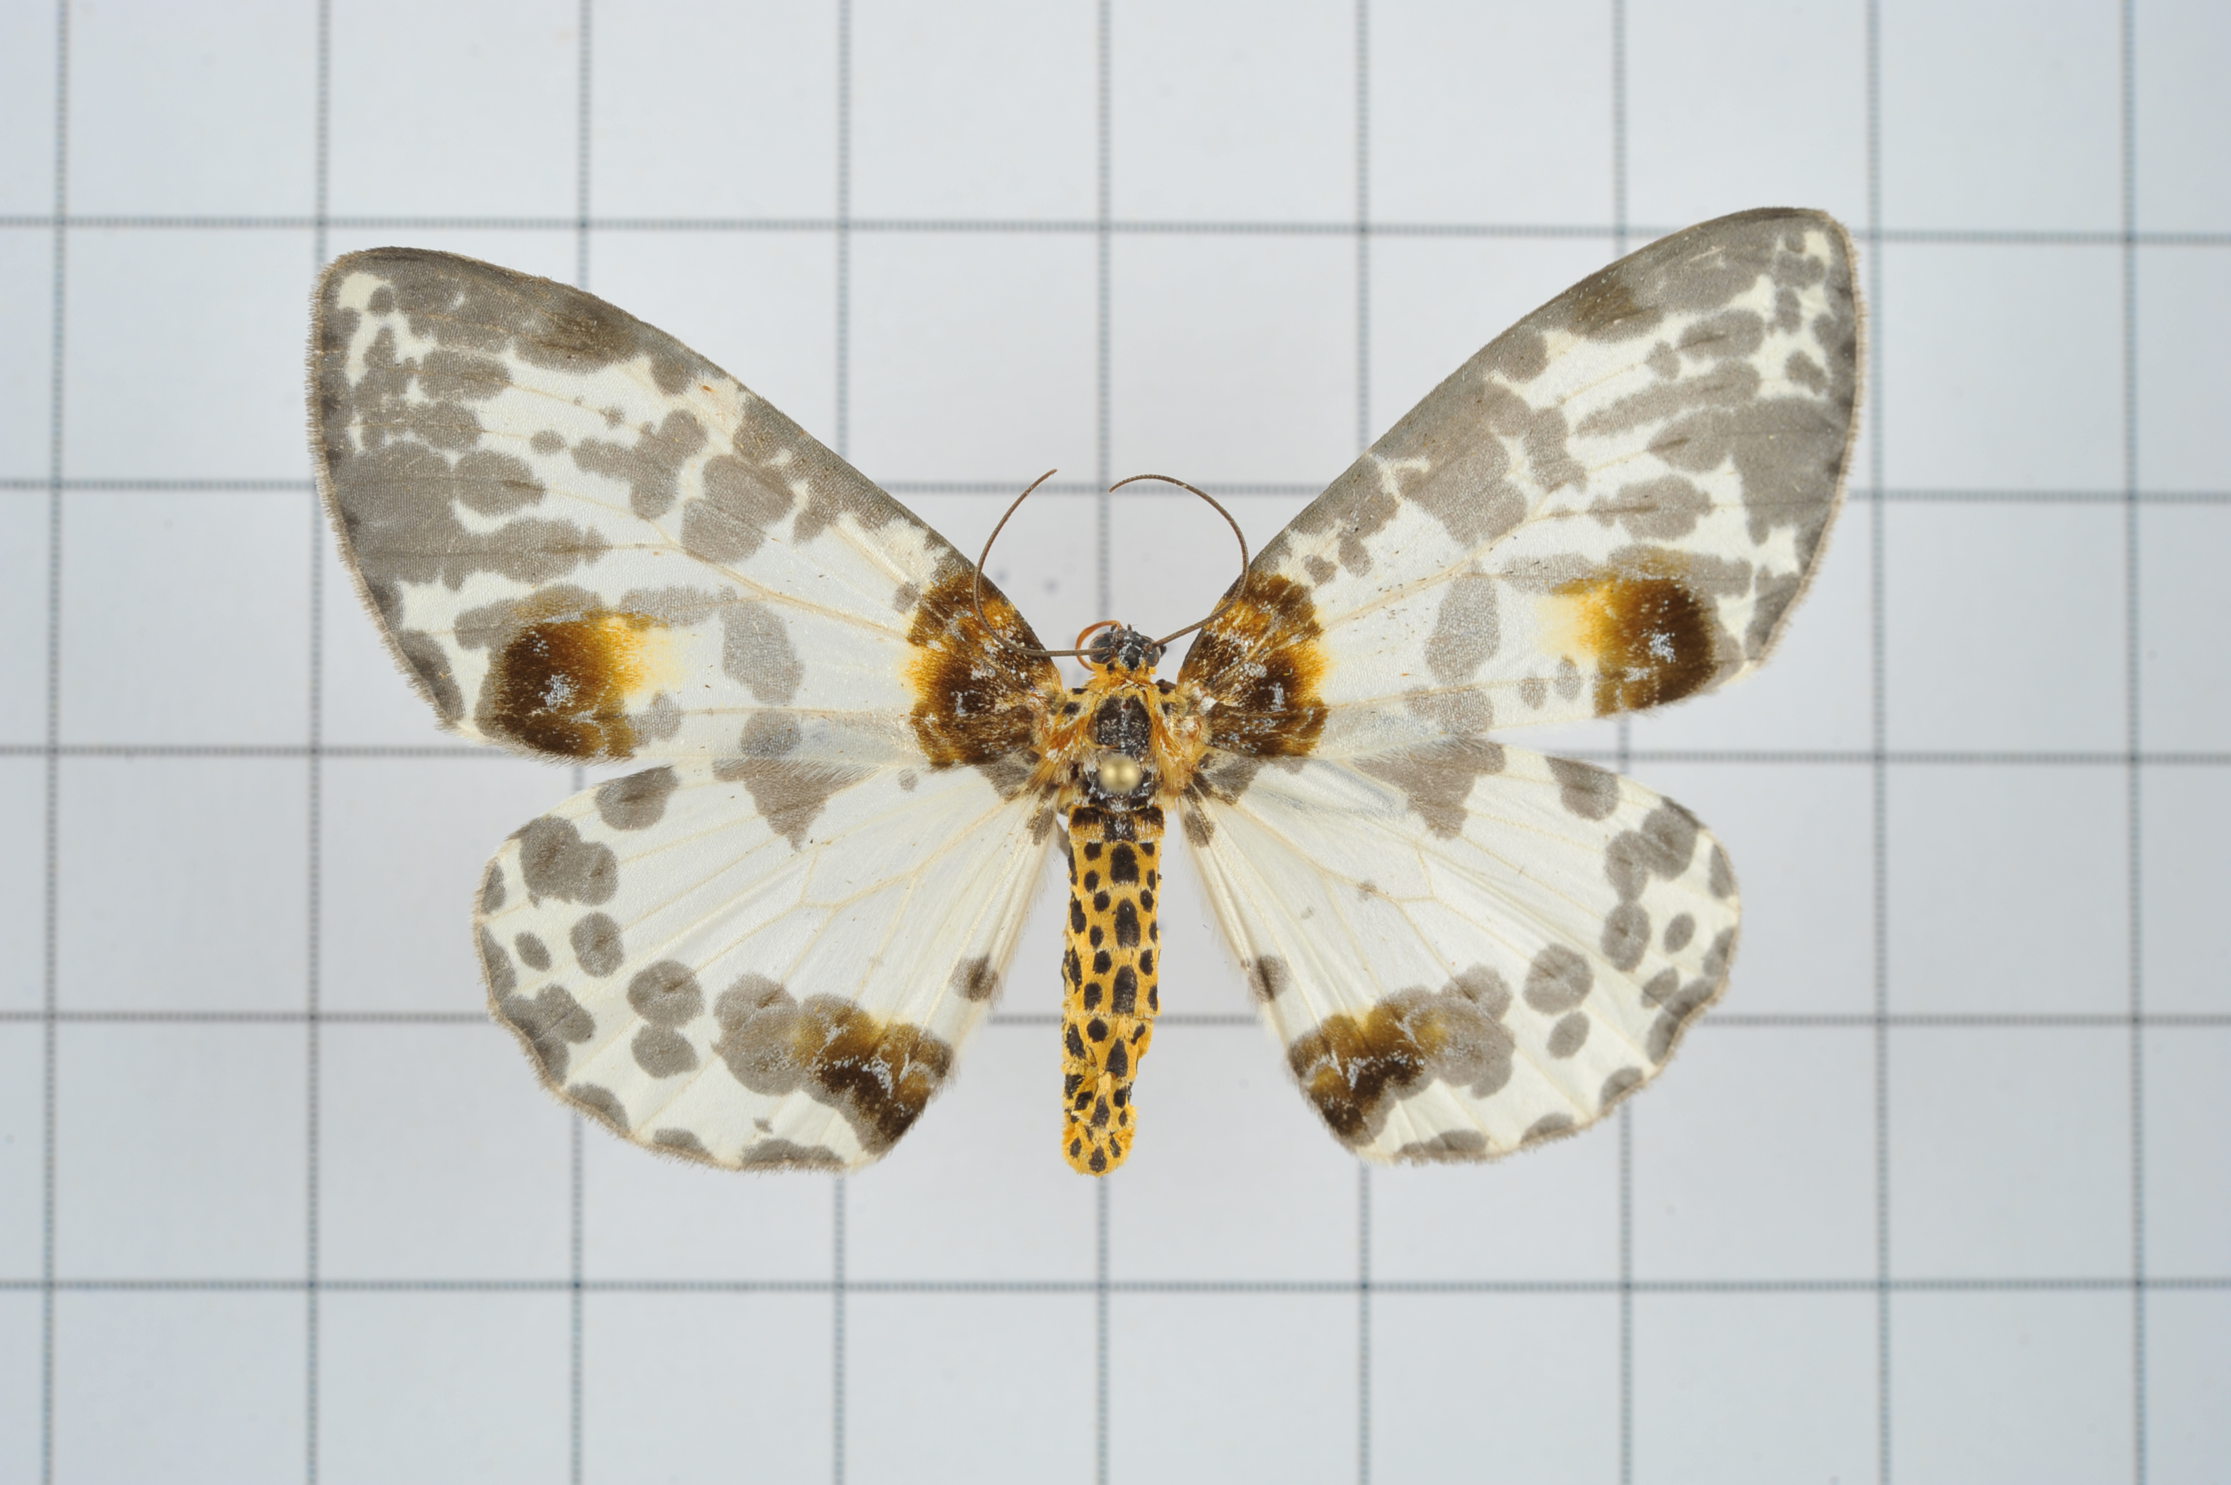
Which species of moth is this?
Abraxas formosilluminata
